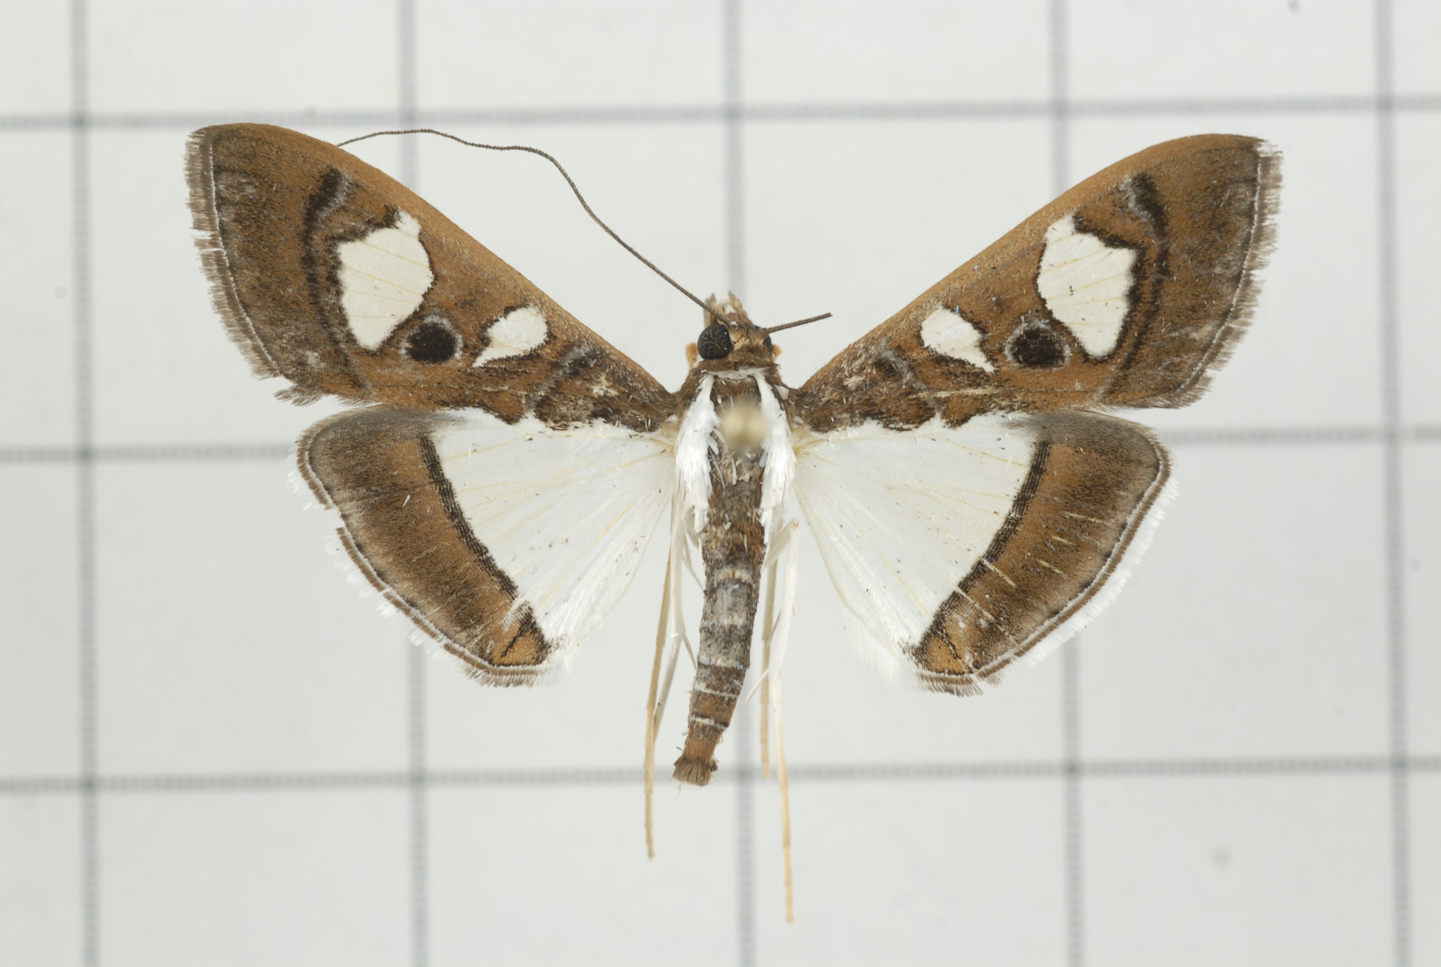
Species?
Glyphodes bivitralis
